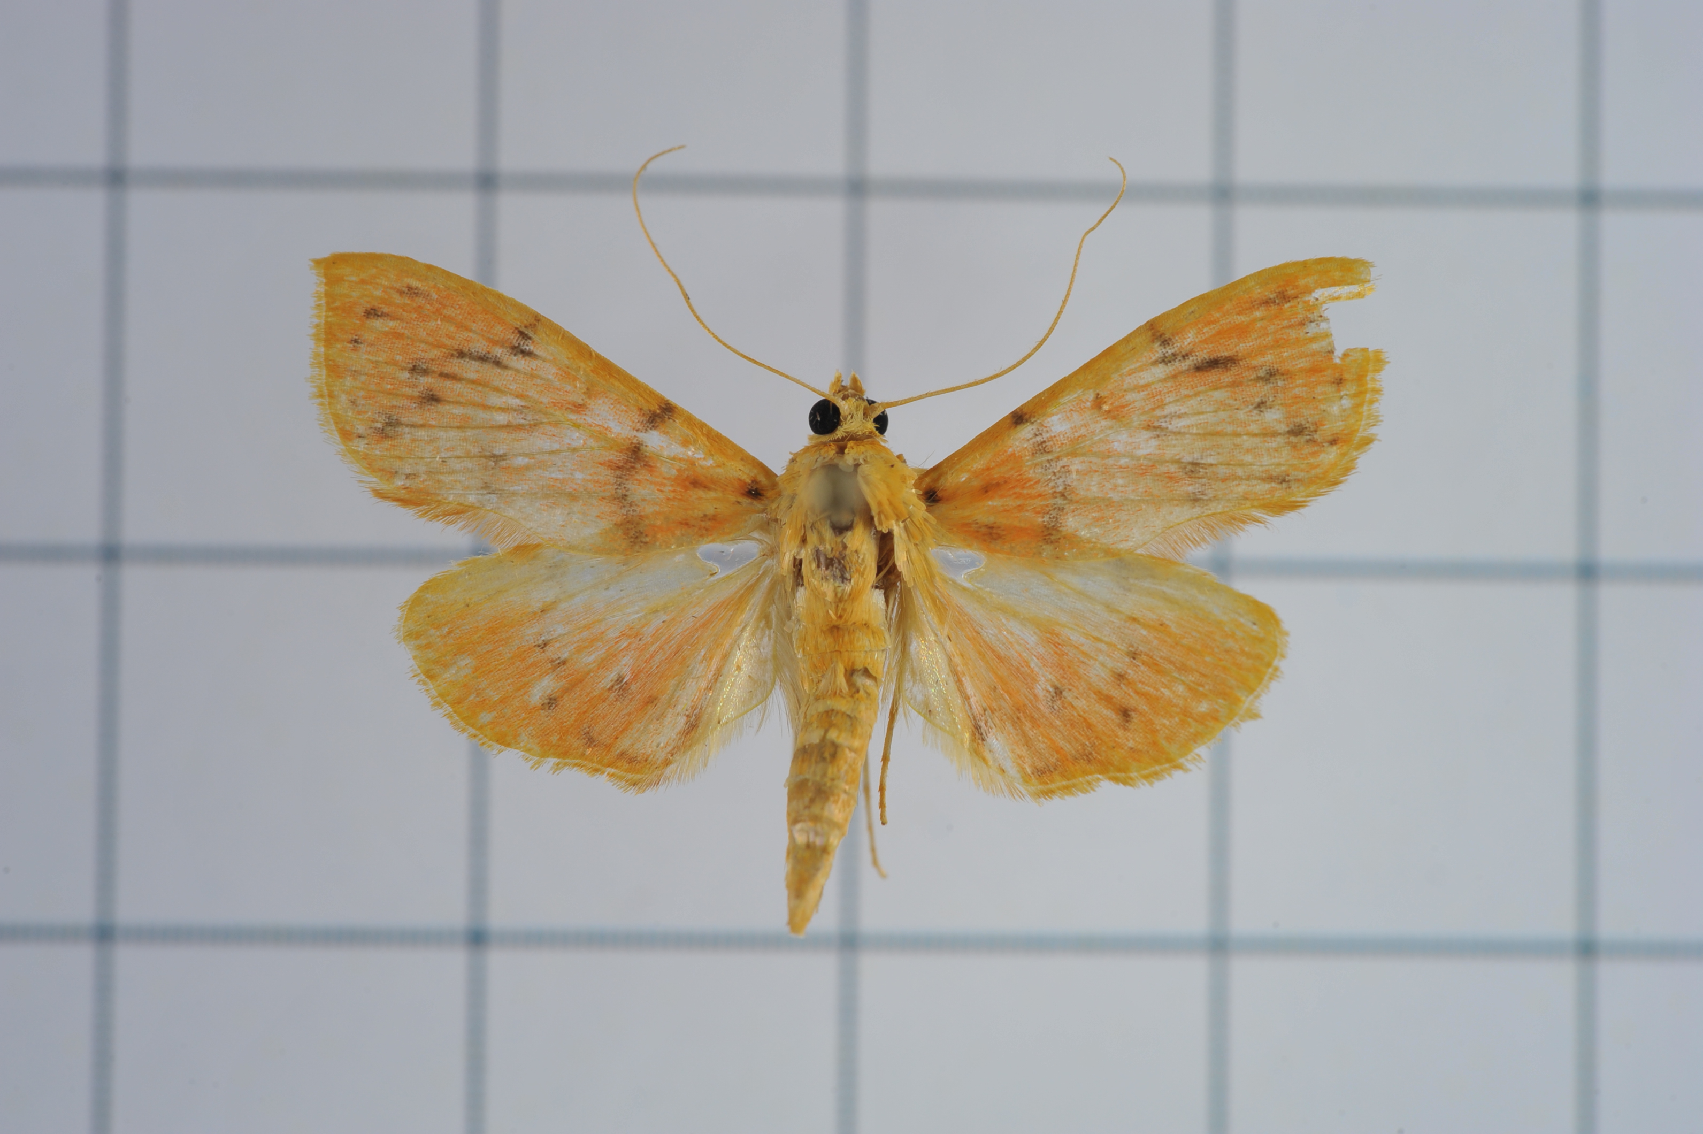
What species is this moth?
Eusabena miltochristalis
